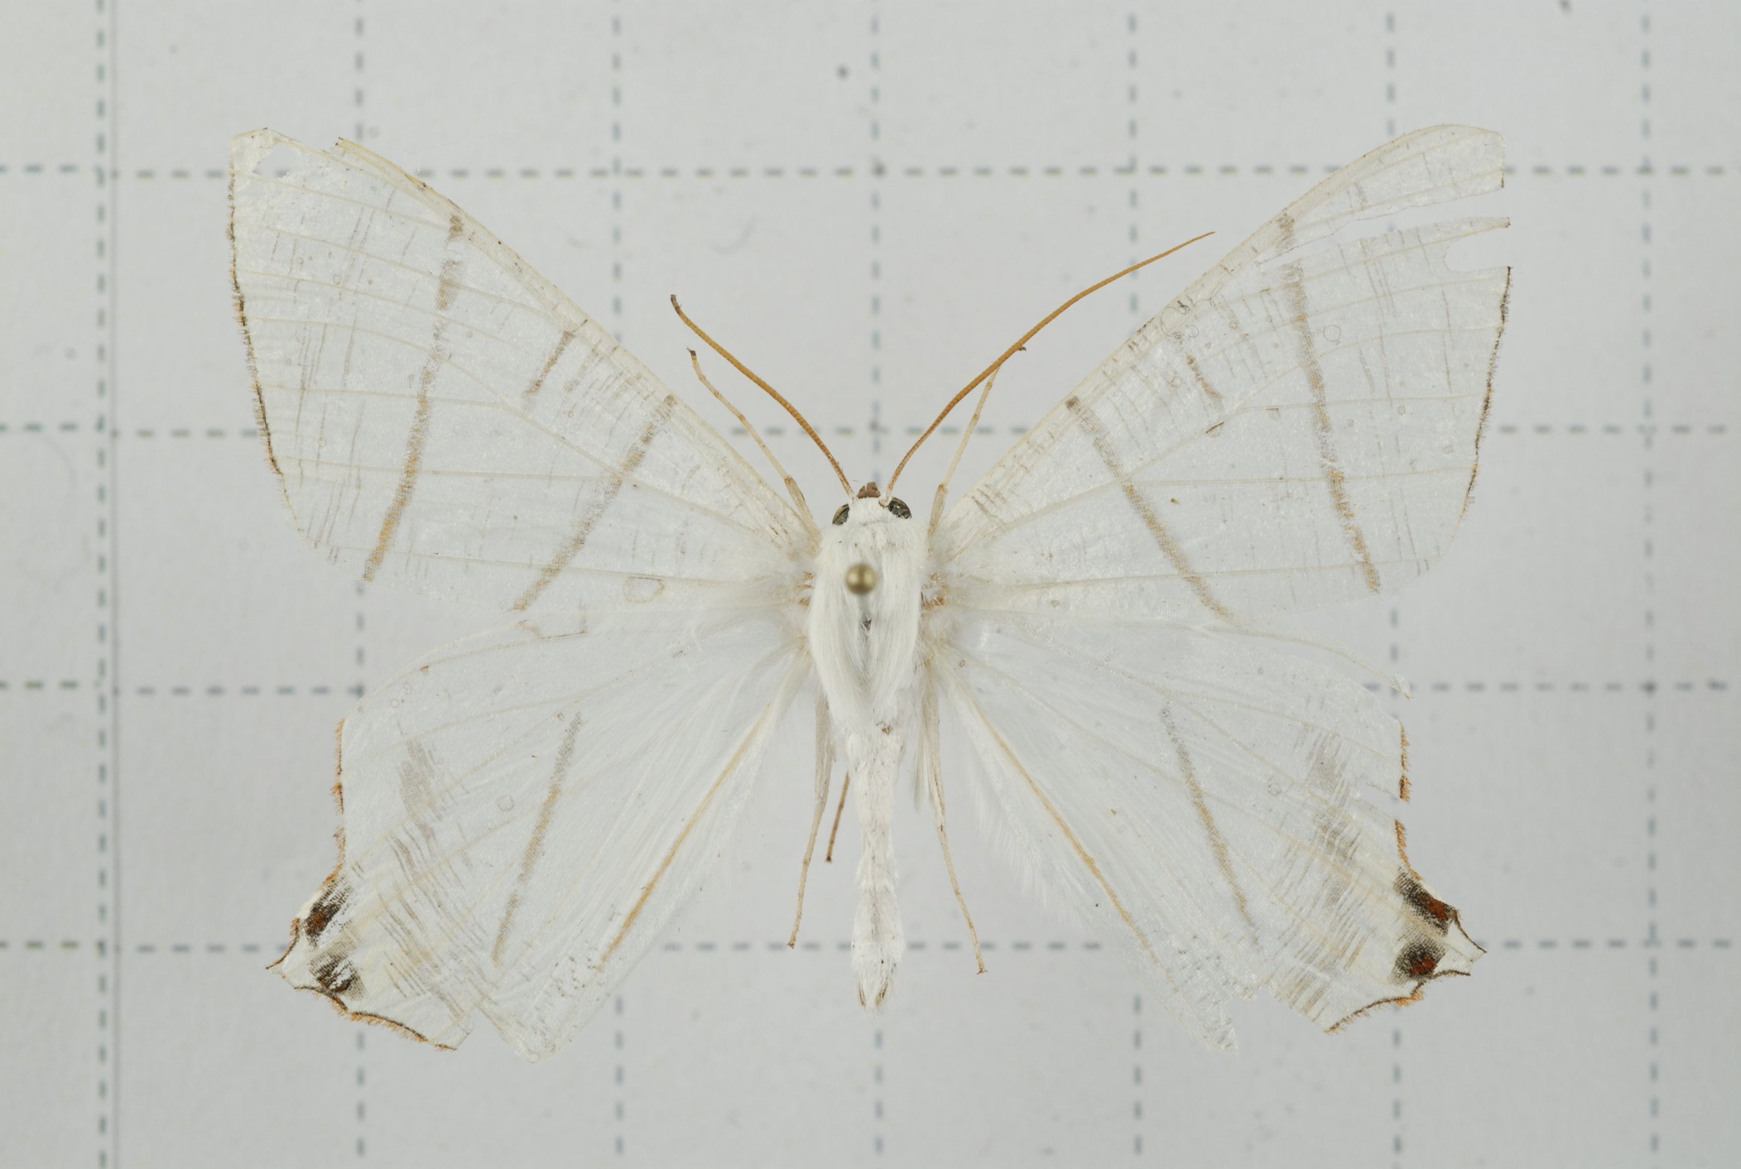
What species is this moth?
Ourapteryx yerburii virescens
